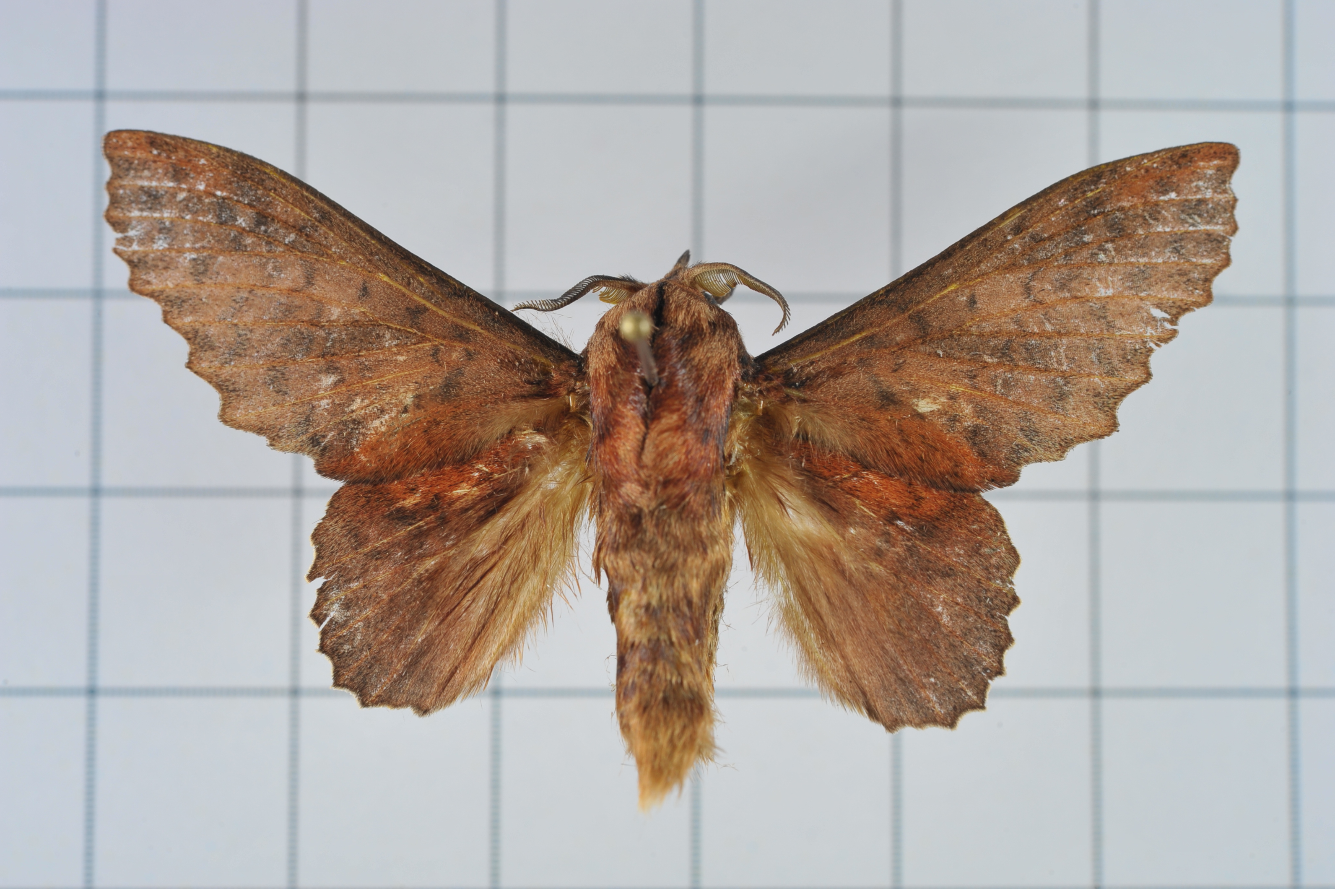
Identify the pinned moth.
Gastropacha horishana horishana
